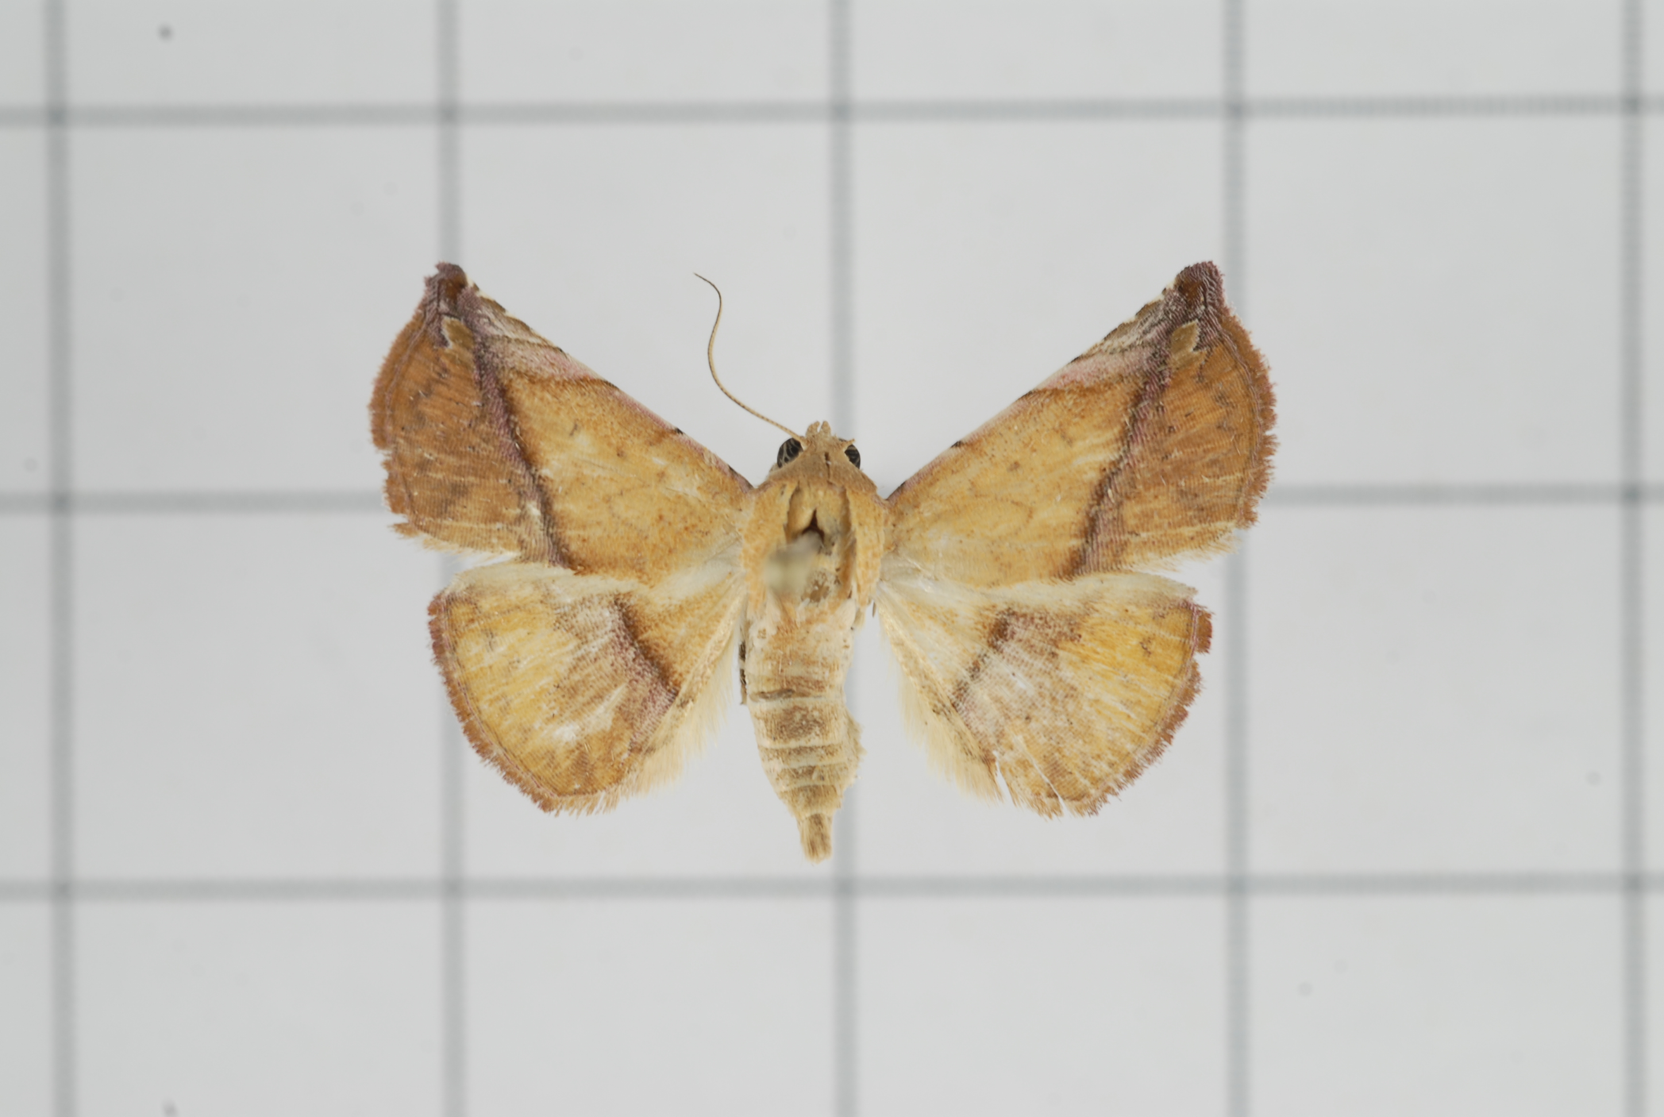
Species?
Eublemma quadrapex
